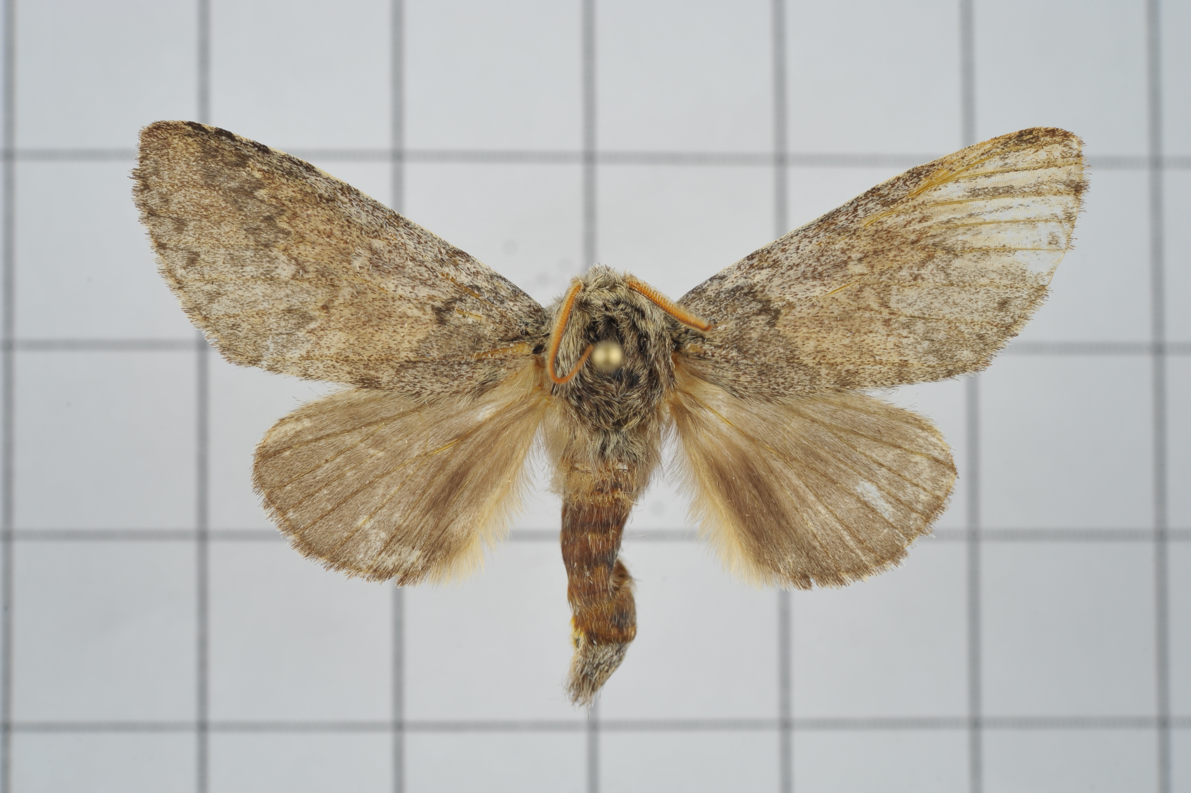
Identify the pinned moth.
Disparia diluta variegata
